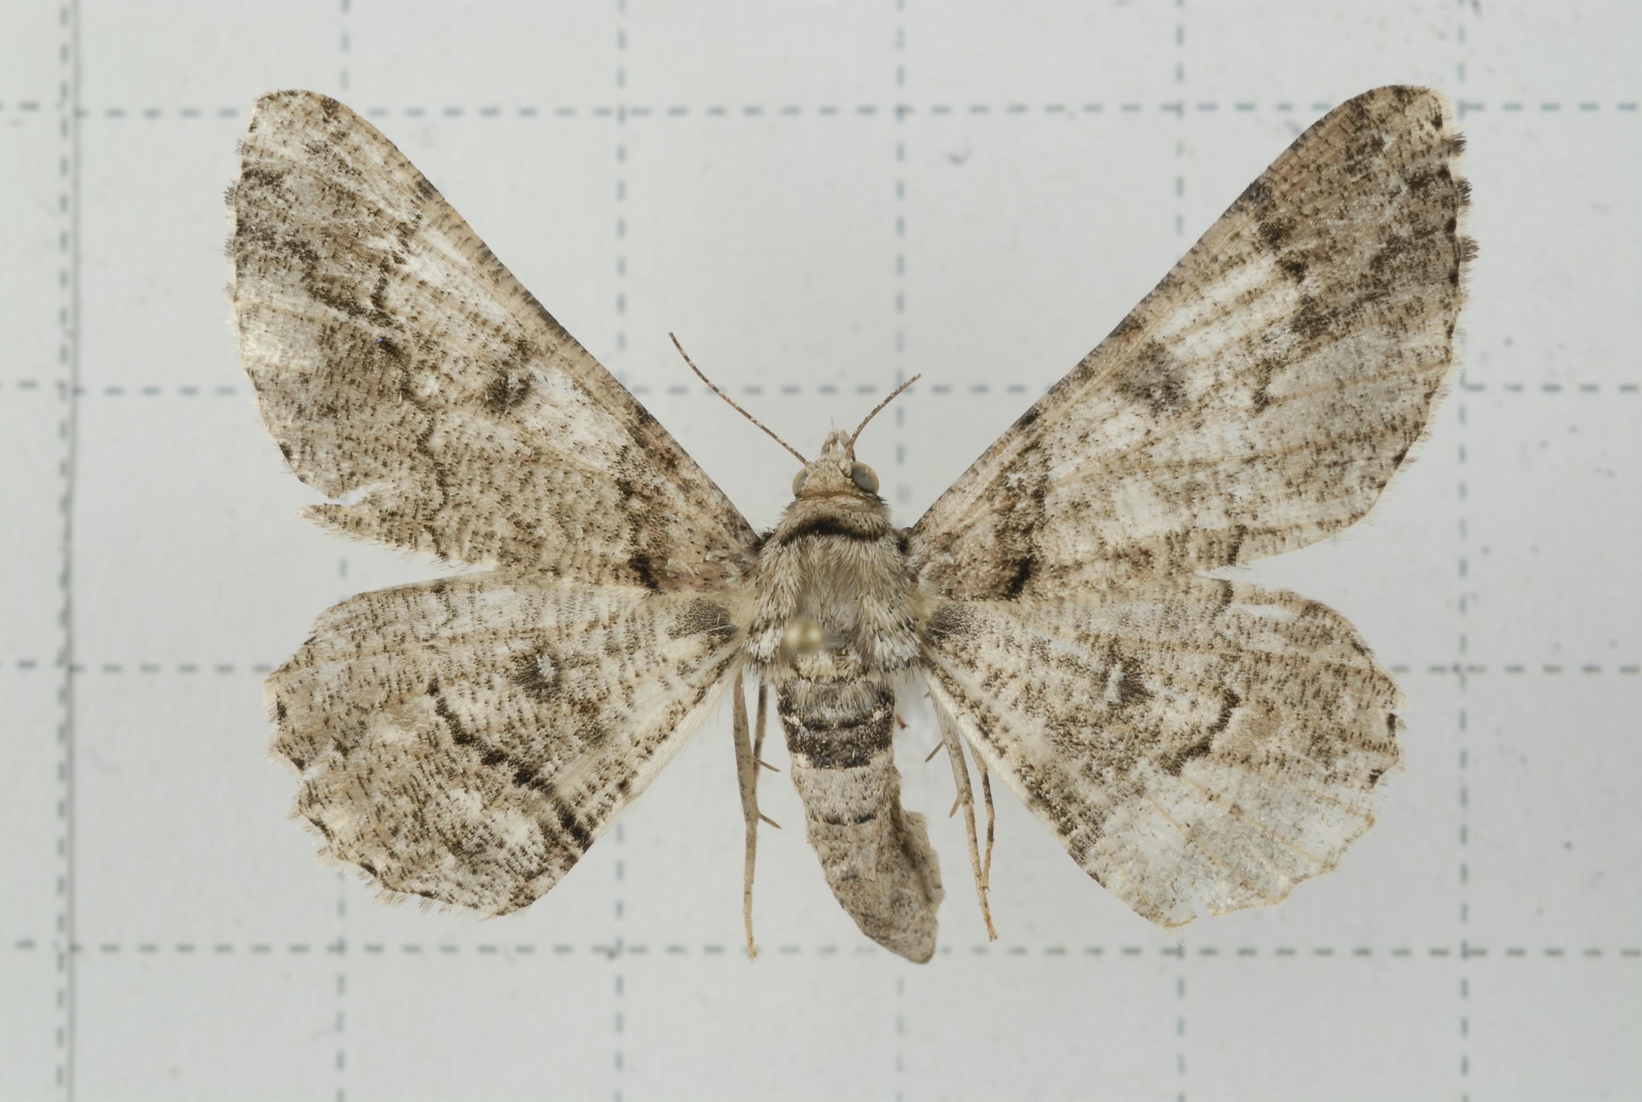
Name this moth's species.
Cleora fraterna
